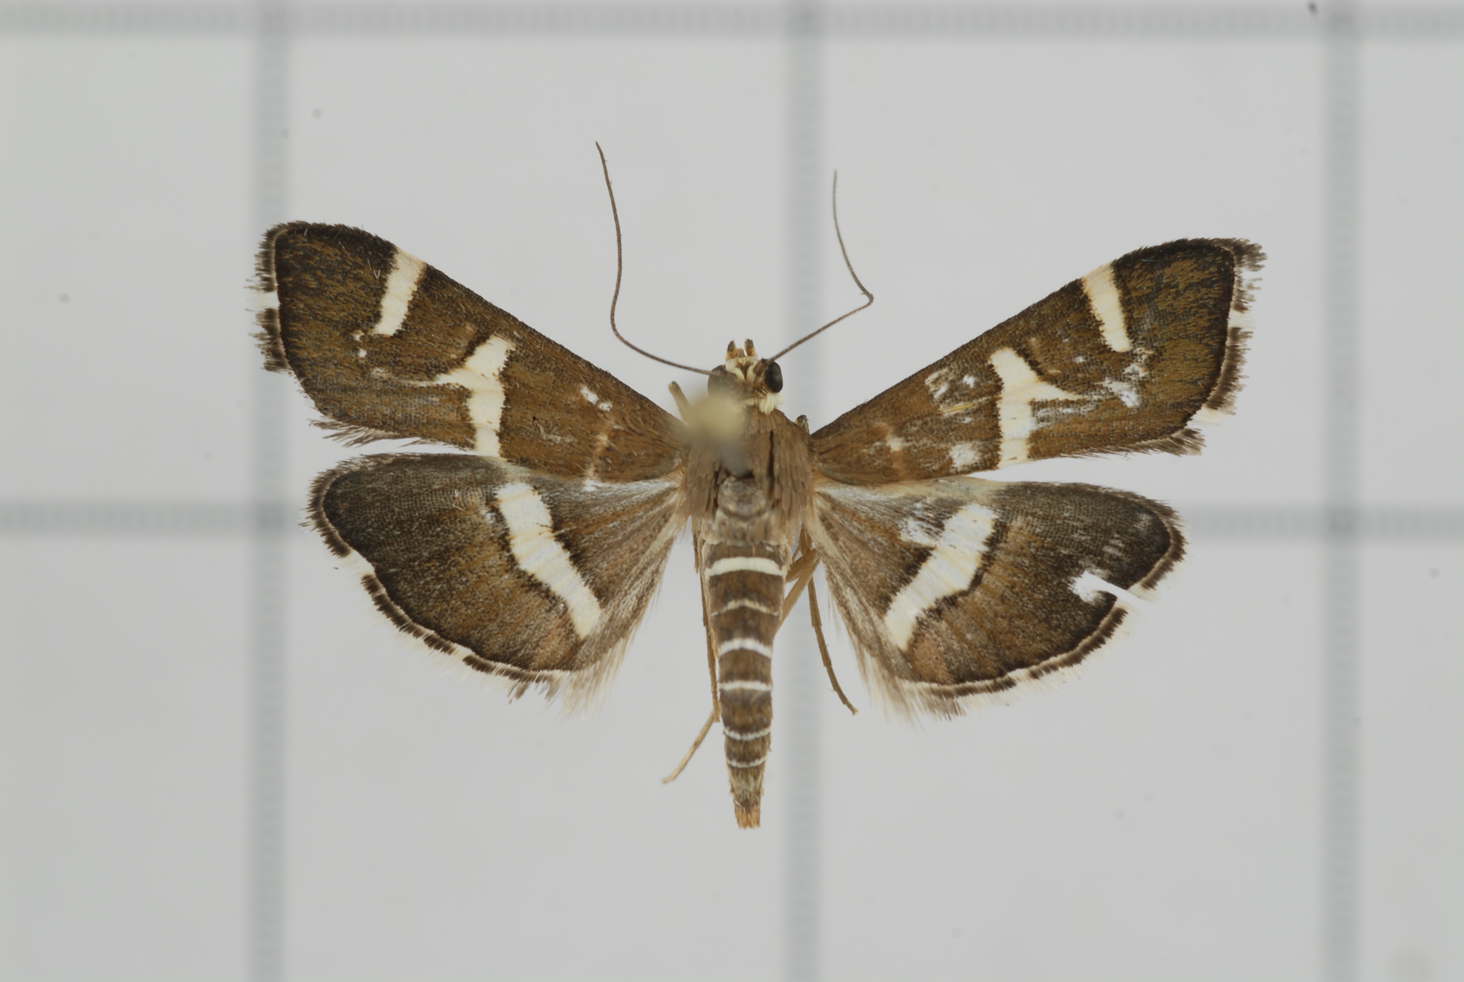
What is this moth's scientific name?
Spoladea recurvalis
